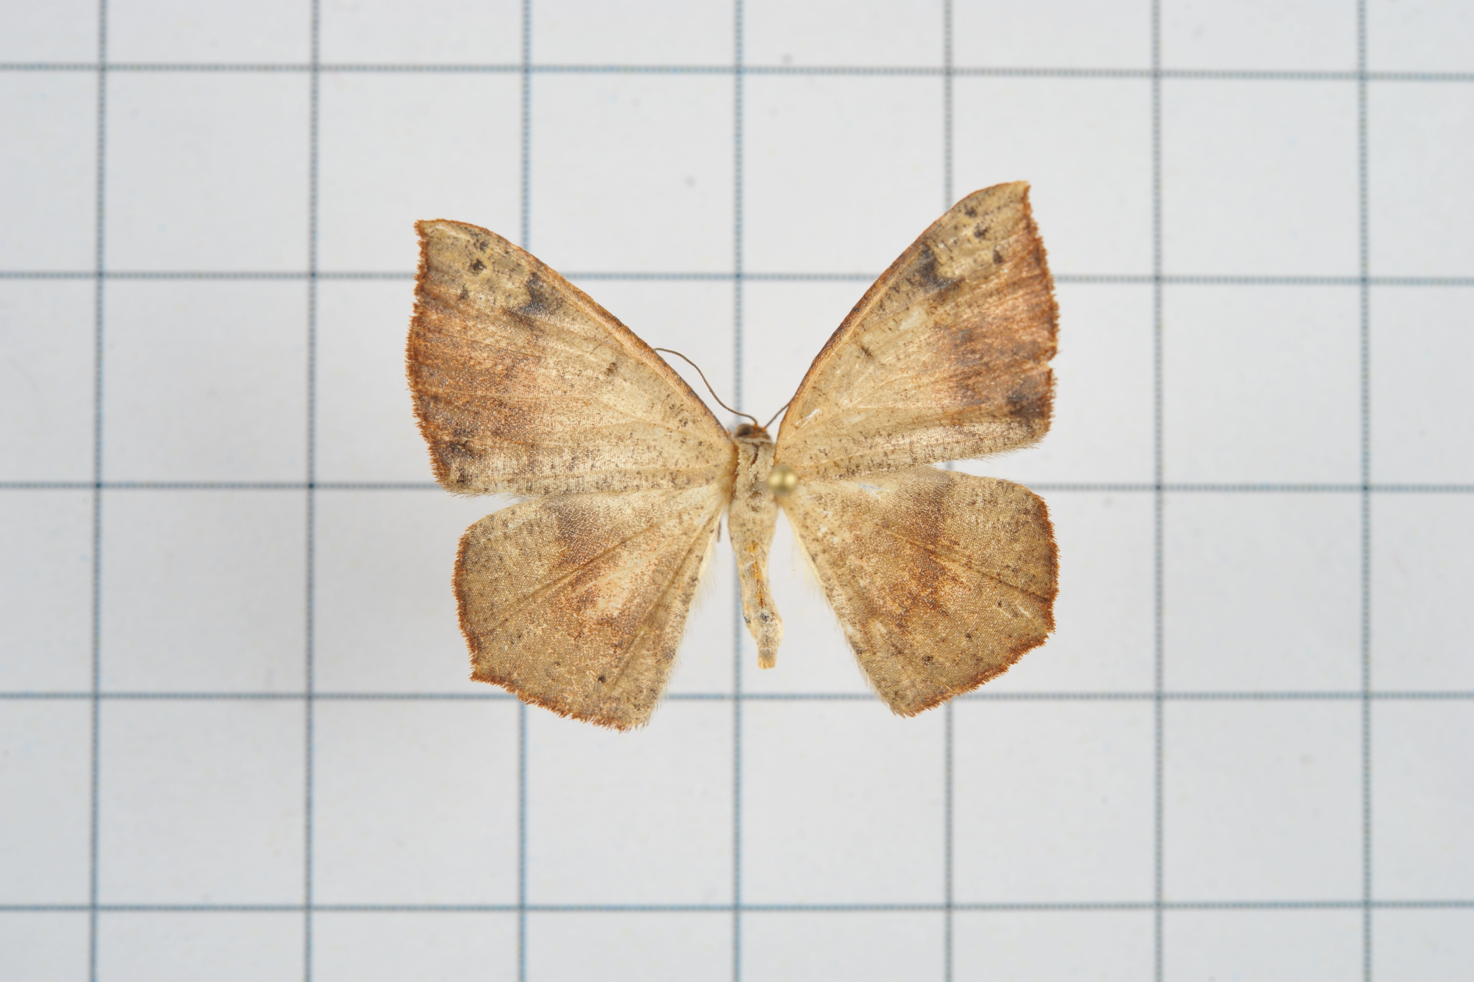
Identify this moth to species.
Peratostega deletaria deletaria
